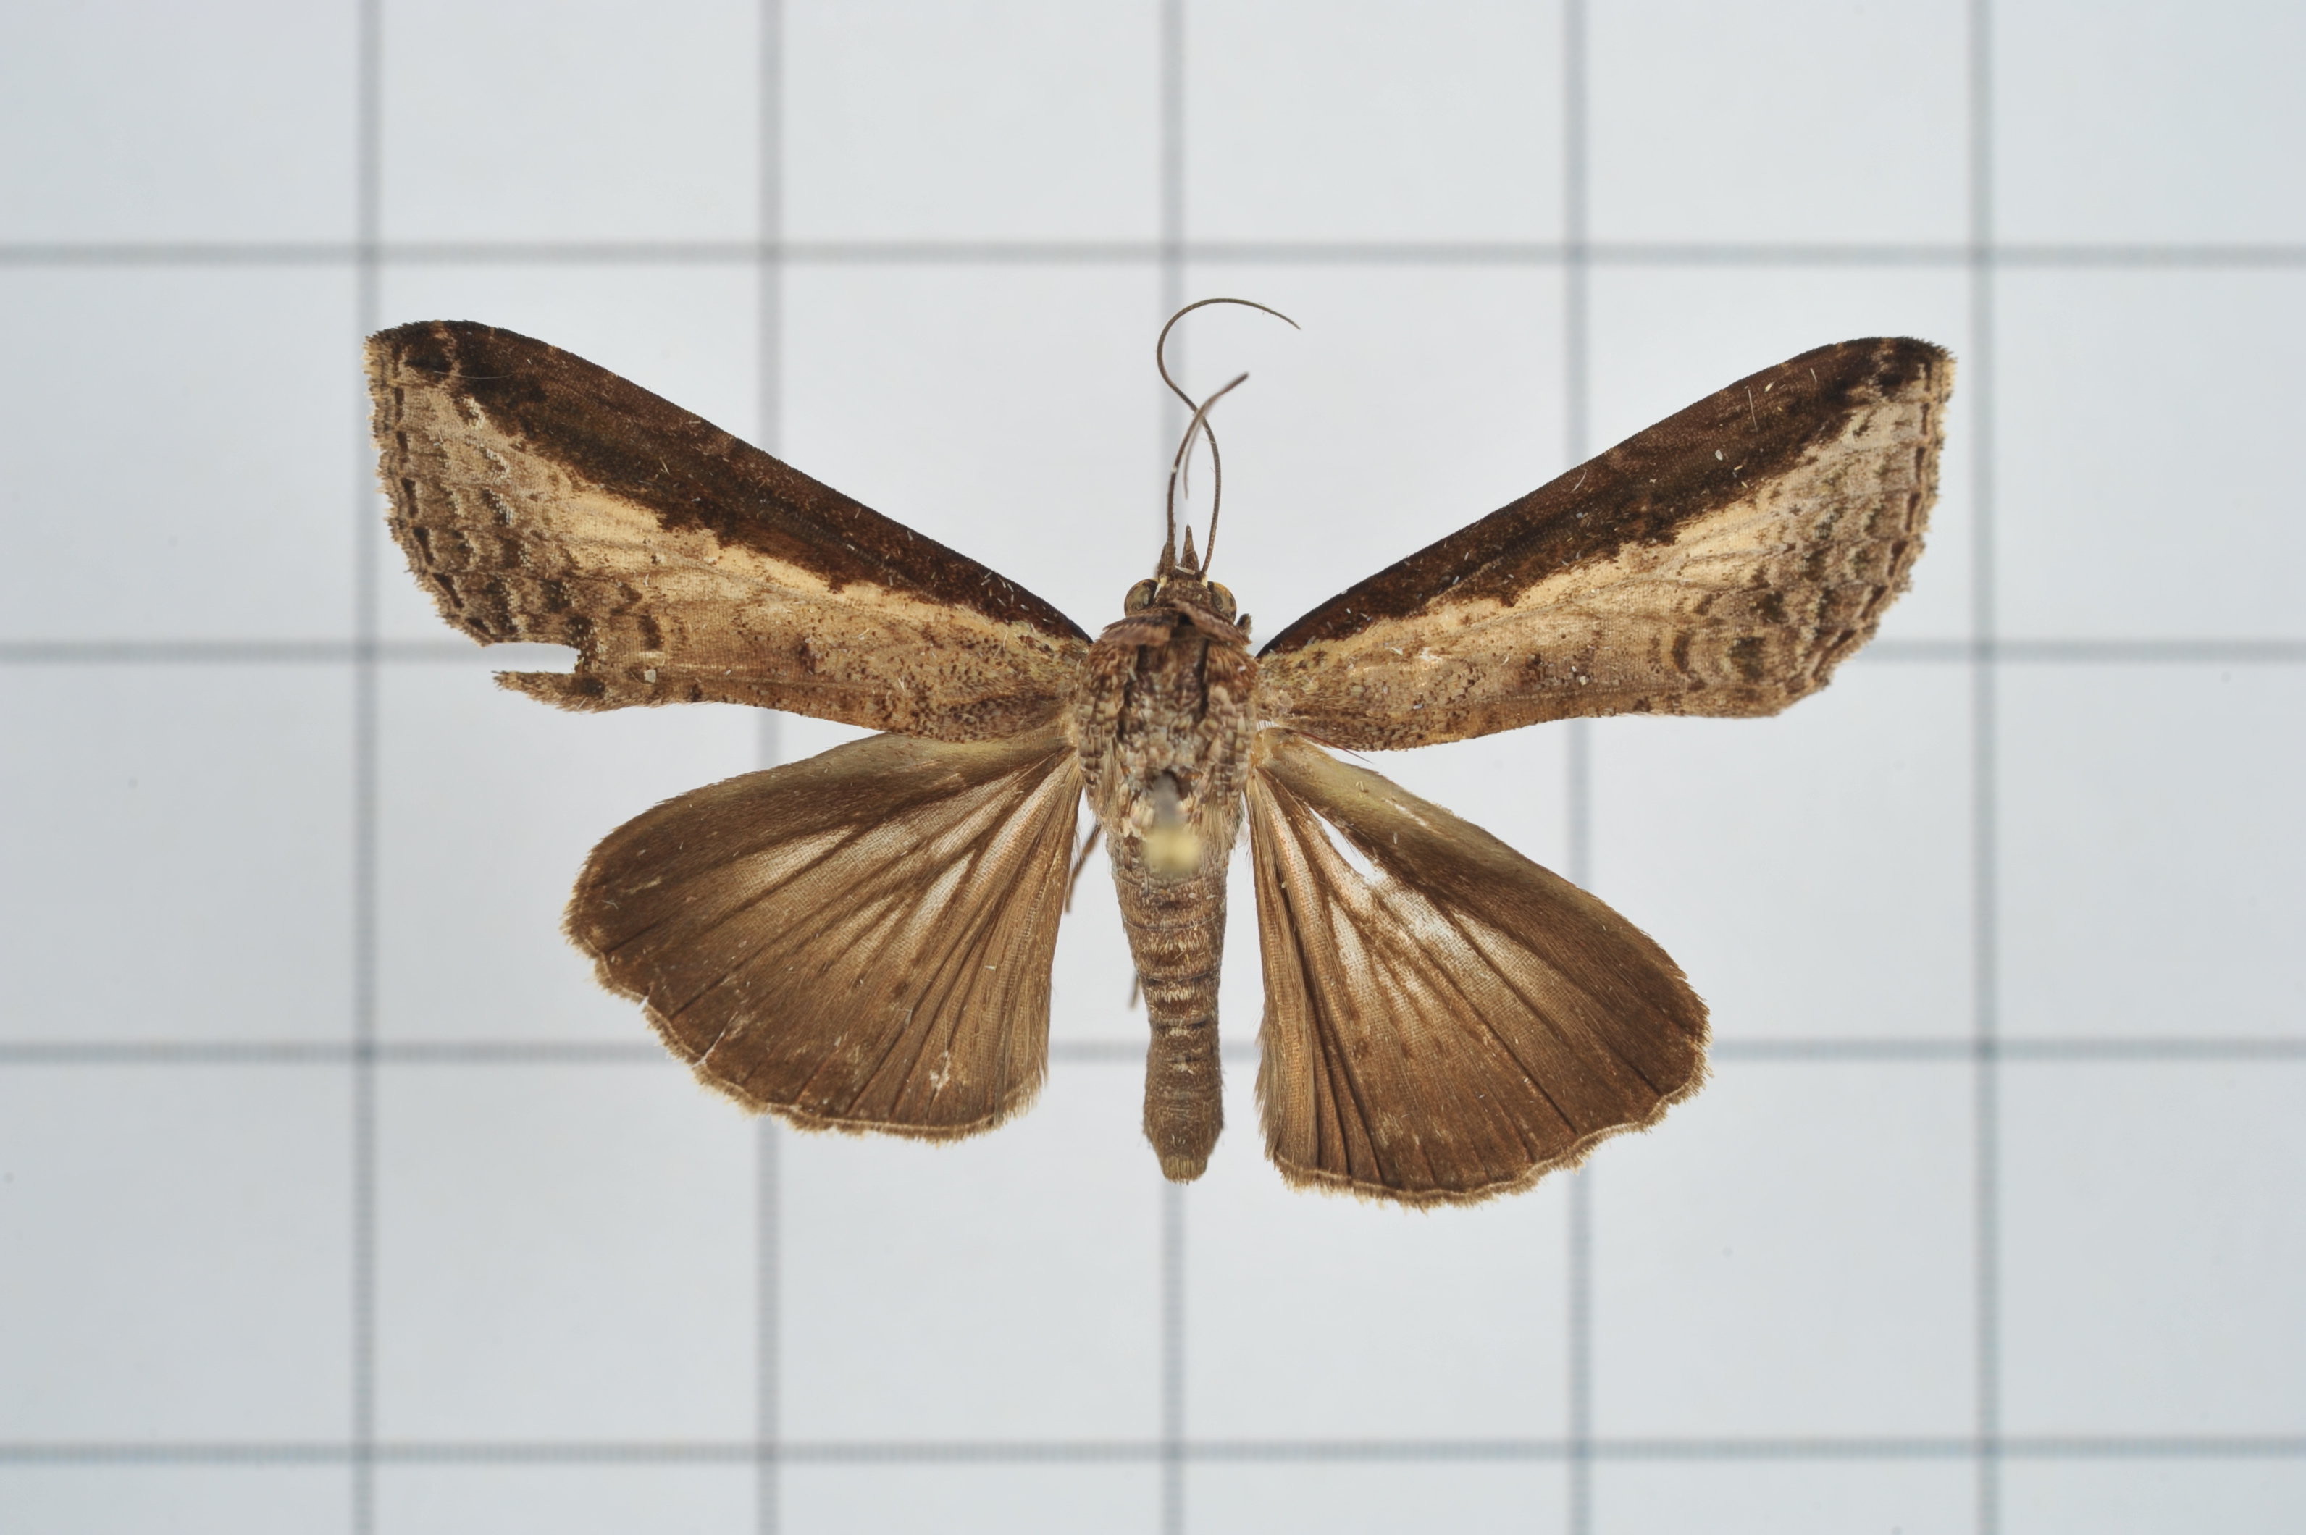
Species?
Lophoptera squammigera
